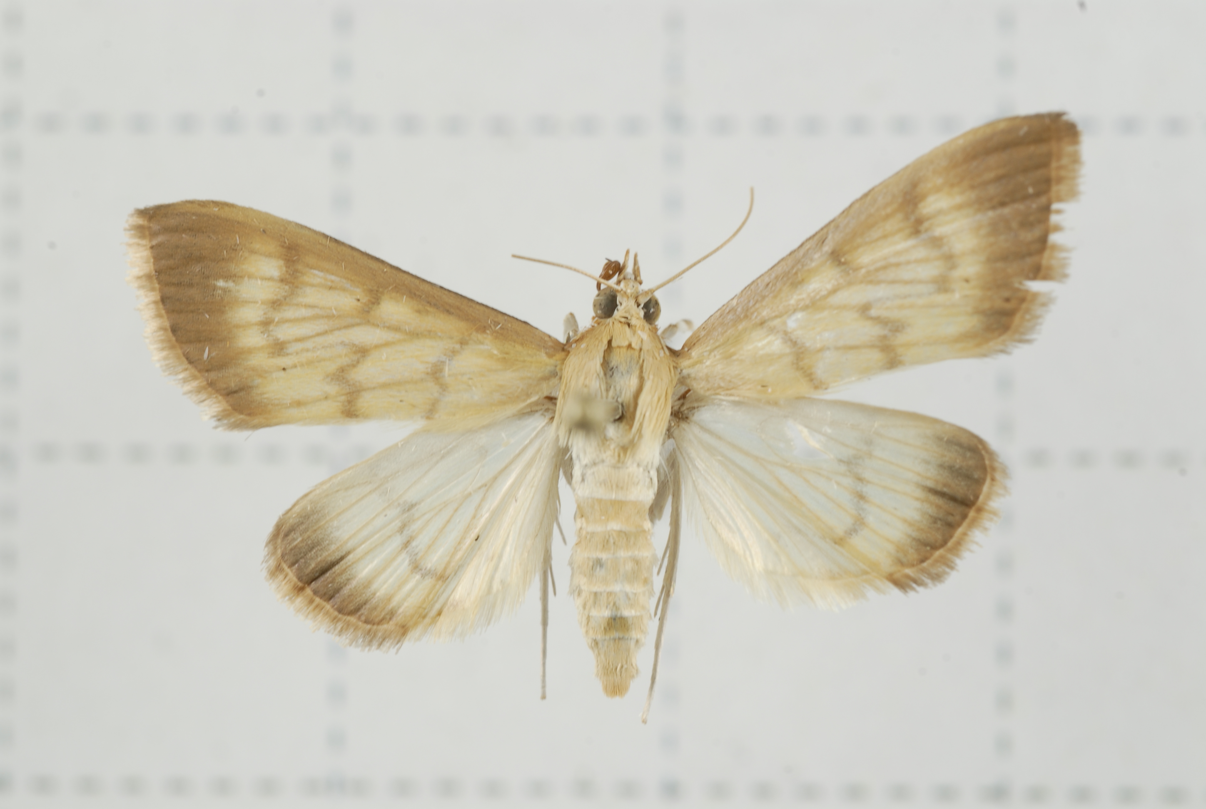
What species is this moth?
Crypsiptya coclesalis
